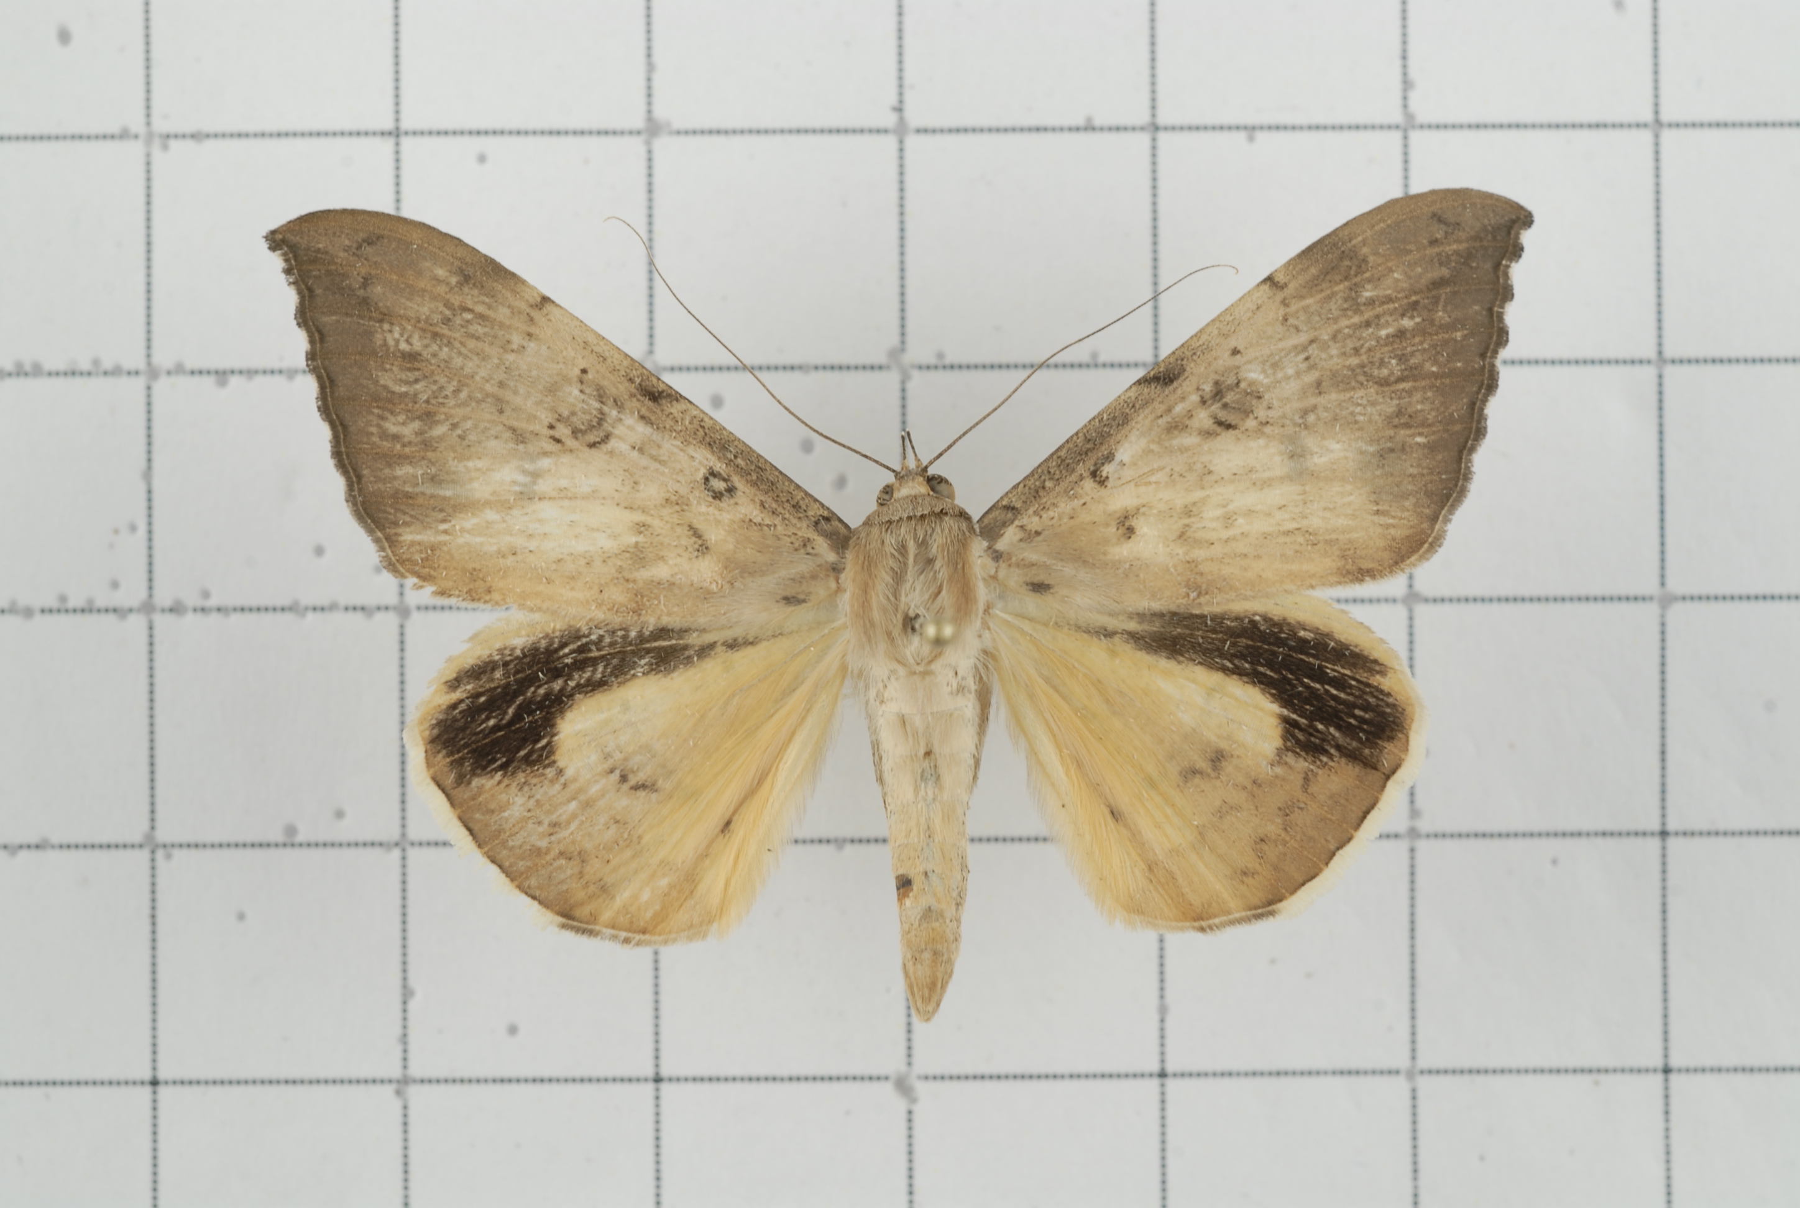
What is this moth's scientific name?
Oxyodes scrobiculata
